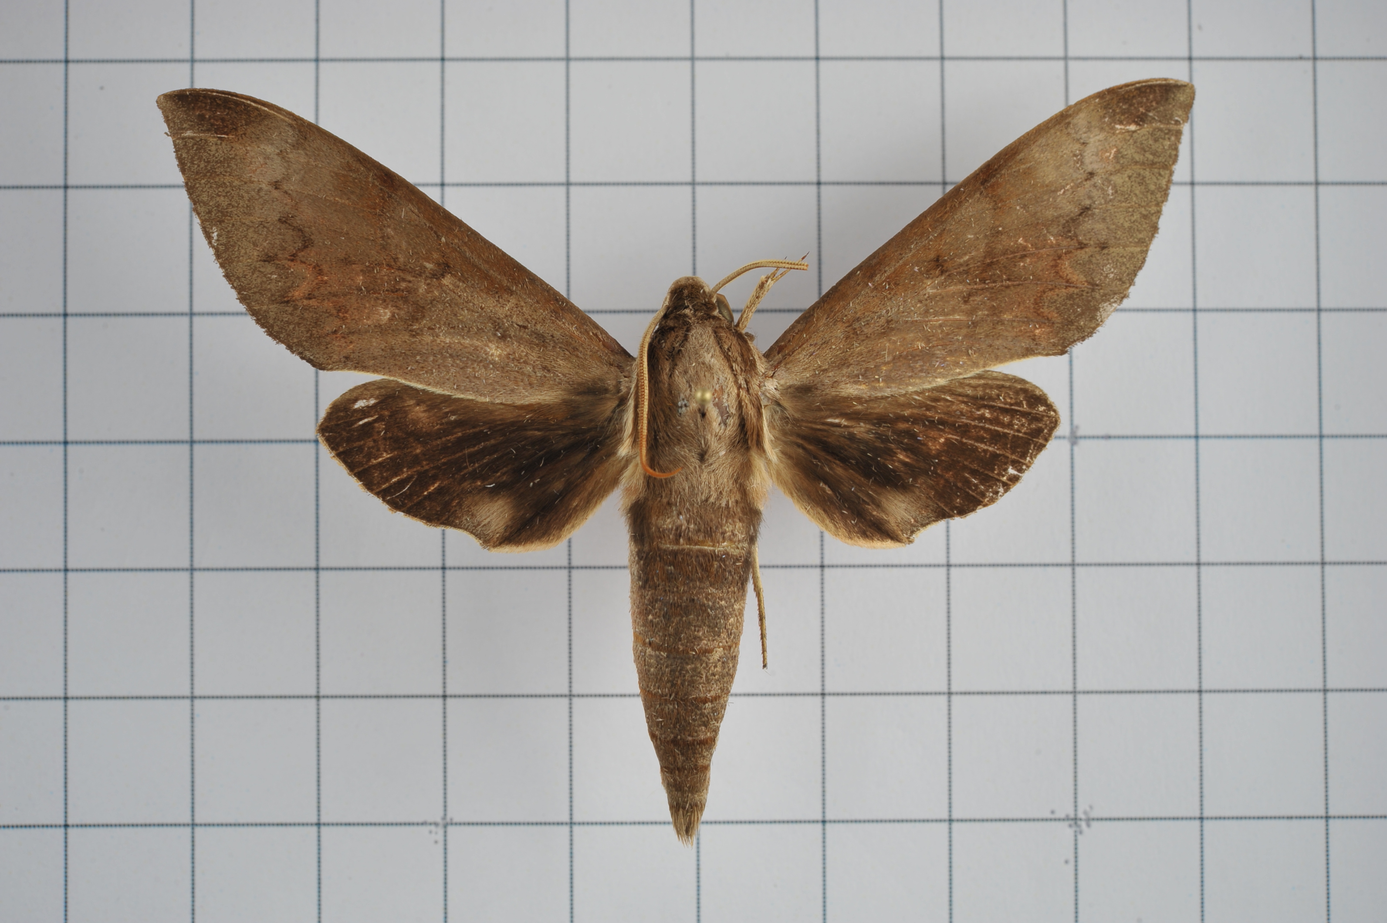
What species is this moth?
Acosmerycoides harterti
